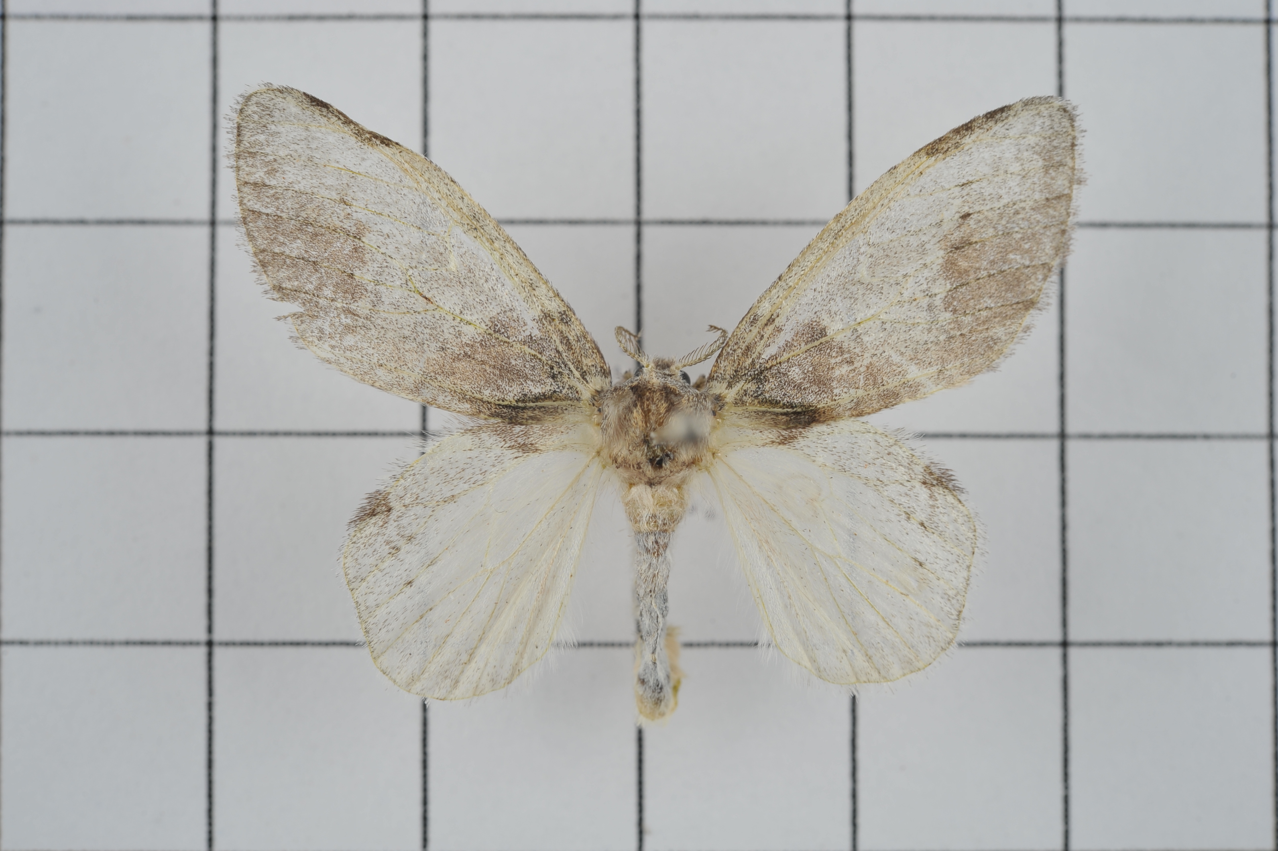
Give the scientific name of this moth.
Liparopsis postalbida
